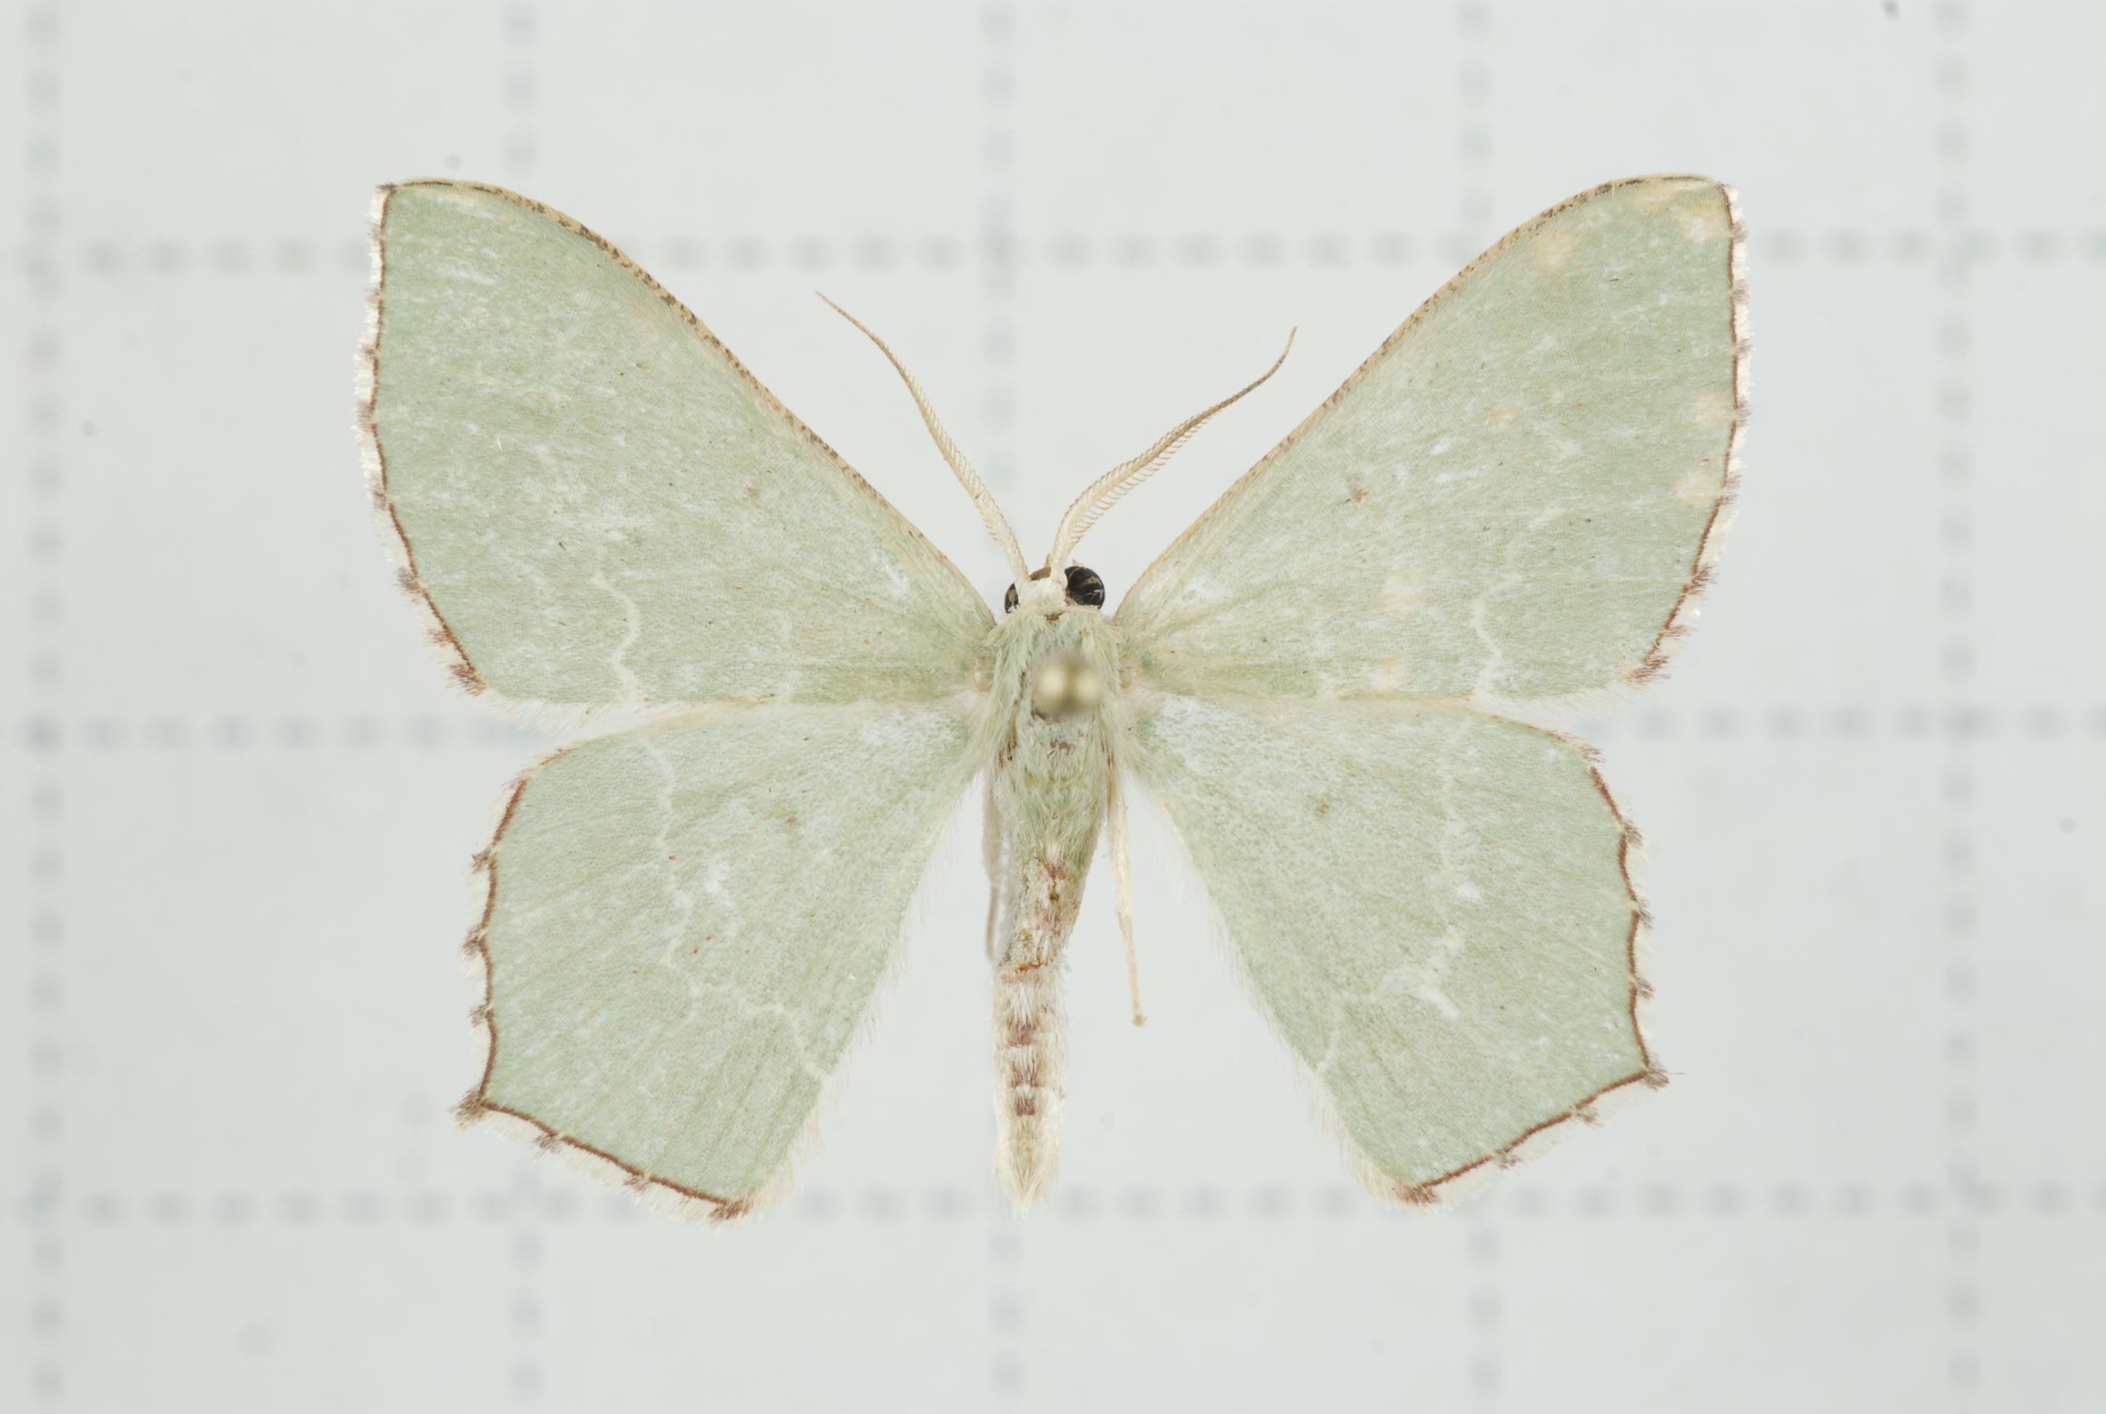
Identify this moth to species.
Hemistola simplex
